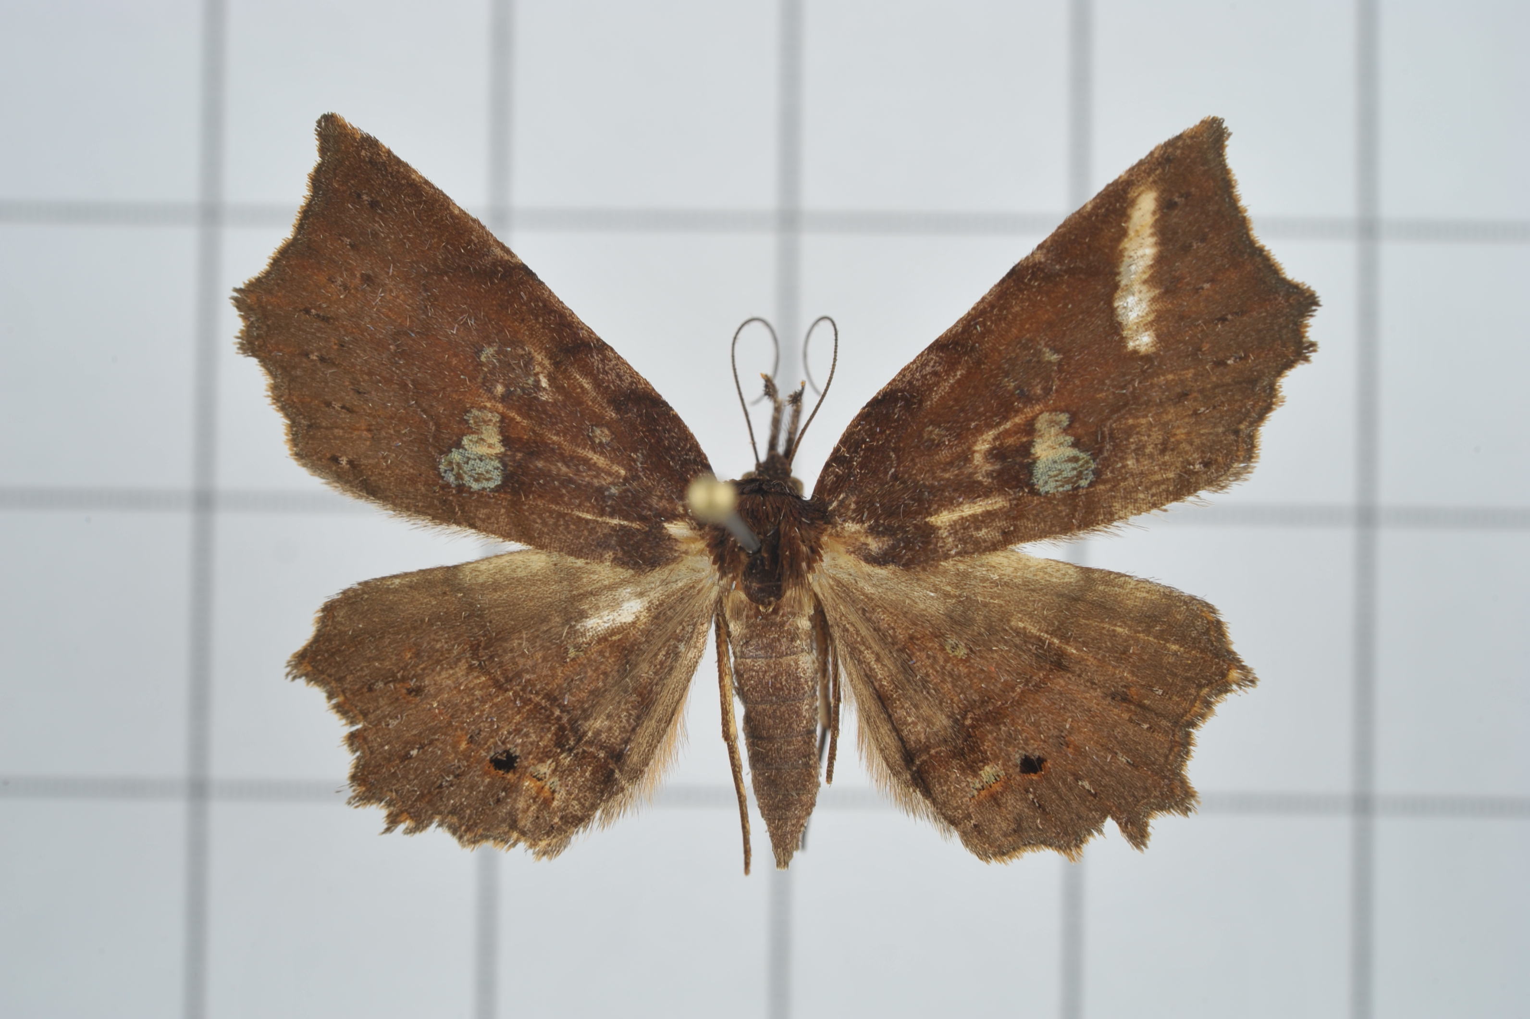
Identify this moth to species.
Eutrogia morosa
